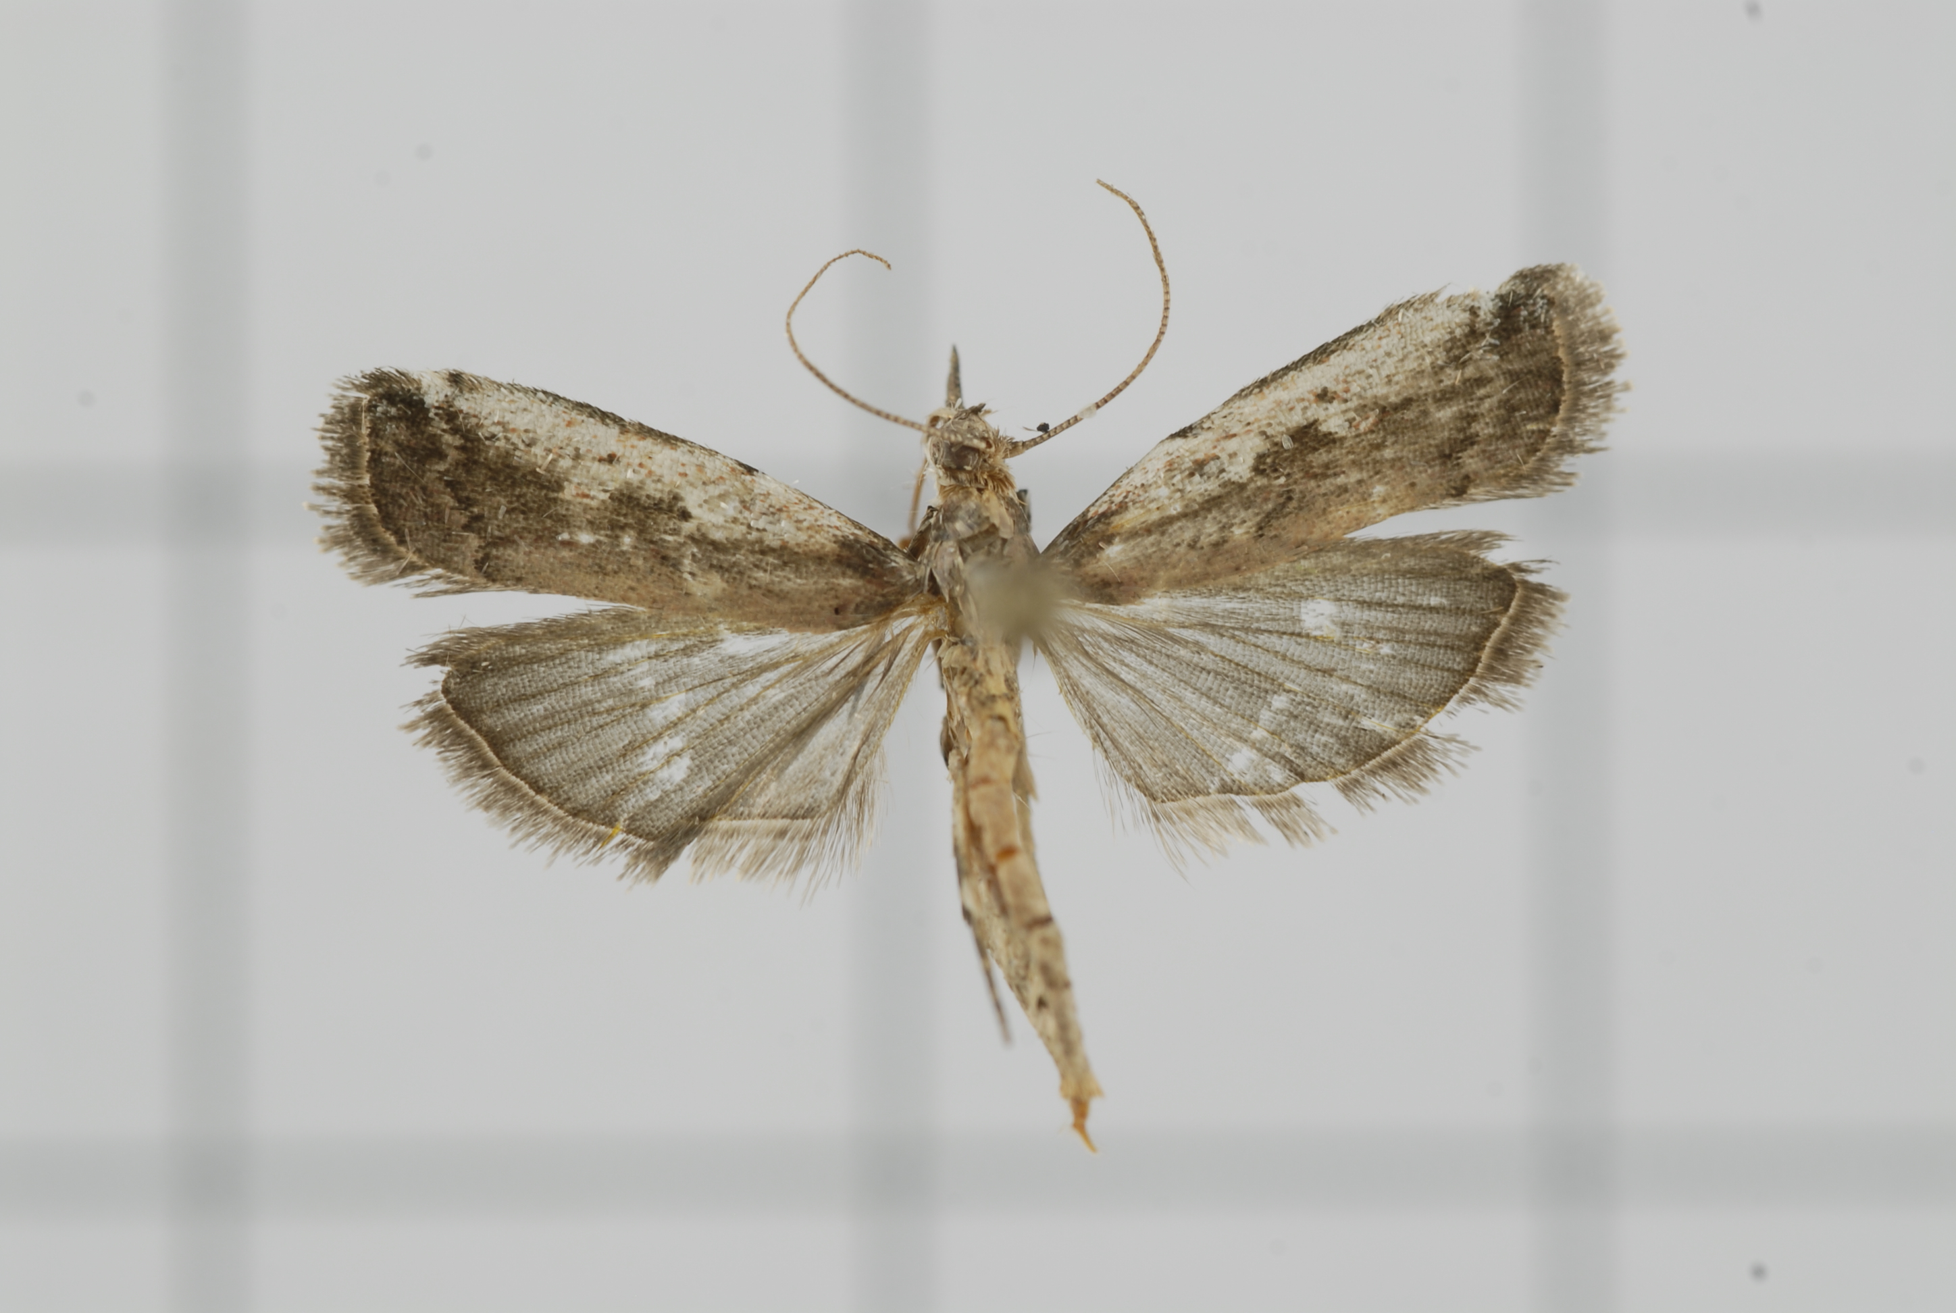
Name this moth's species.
Aurana vinaceella
